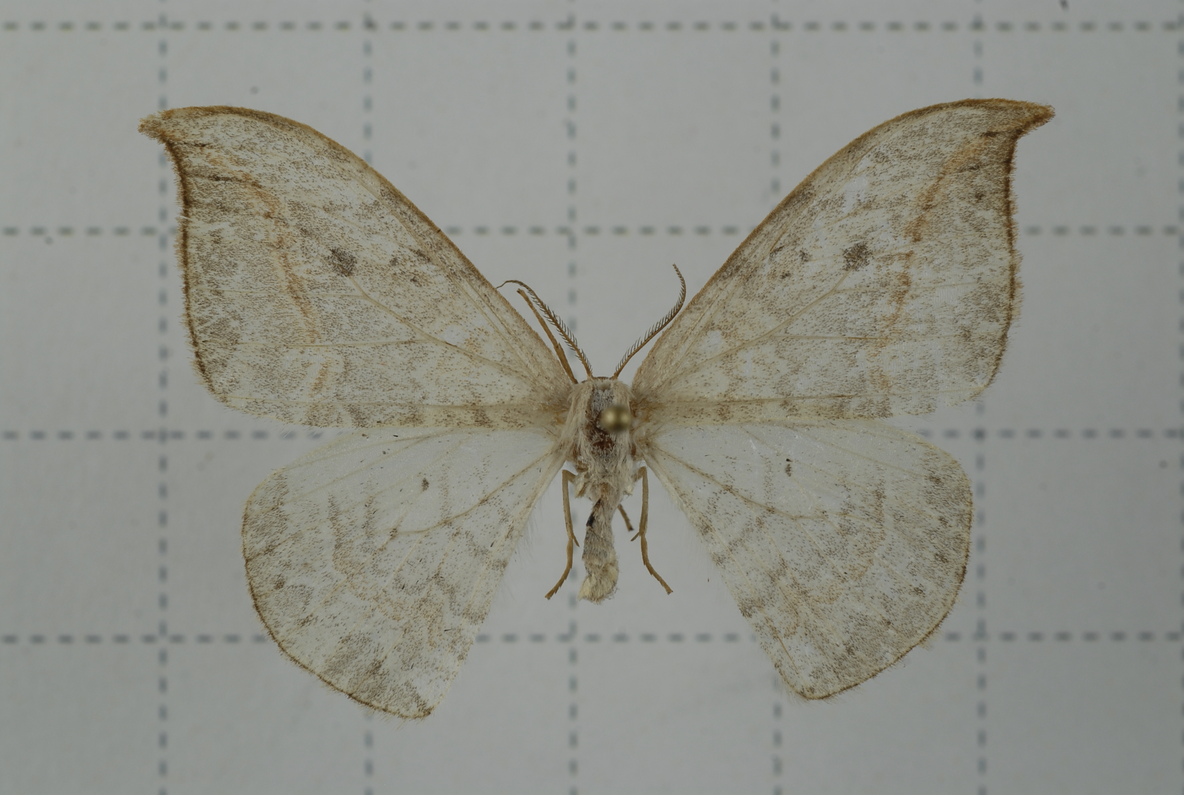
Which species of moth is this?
Drepana pallida nigromaculata
